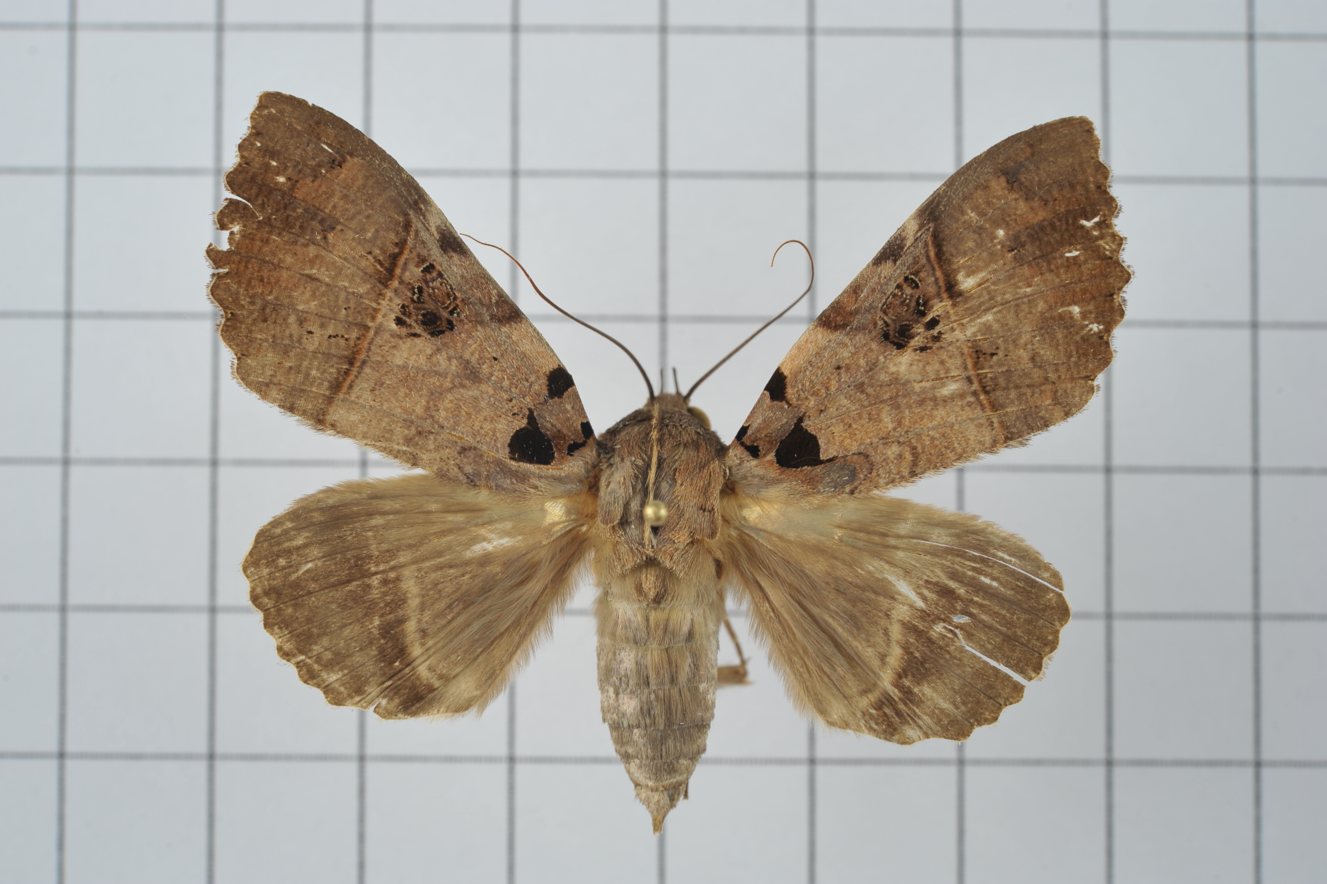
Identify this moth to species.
Serrodes campana
